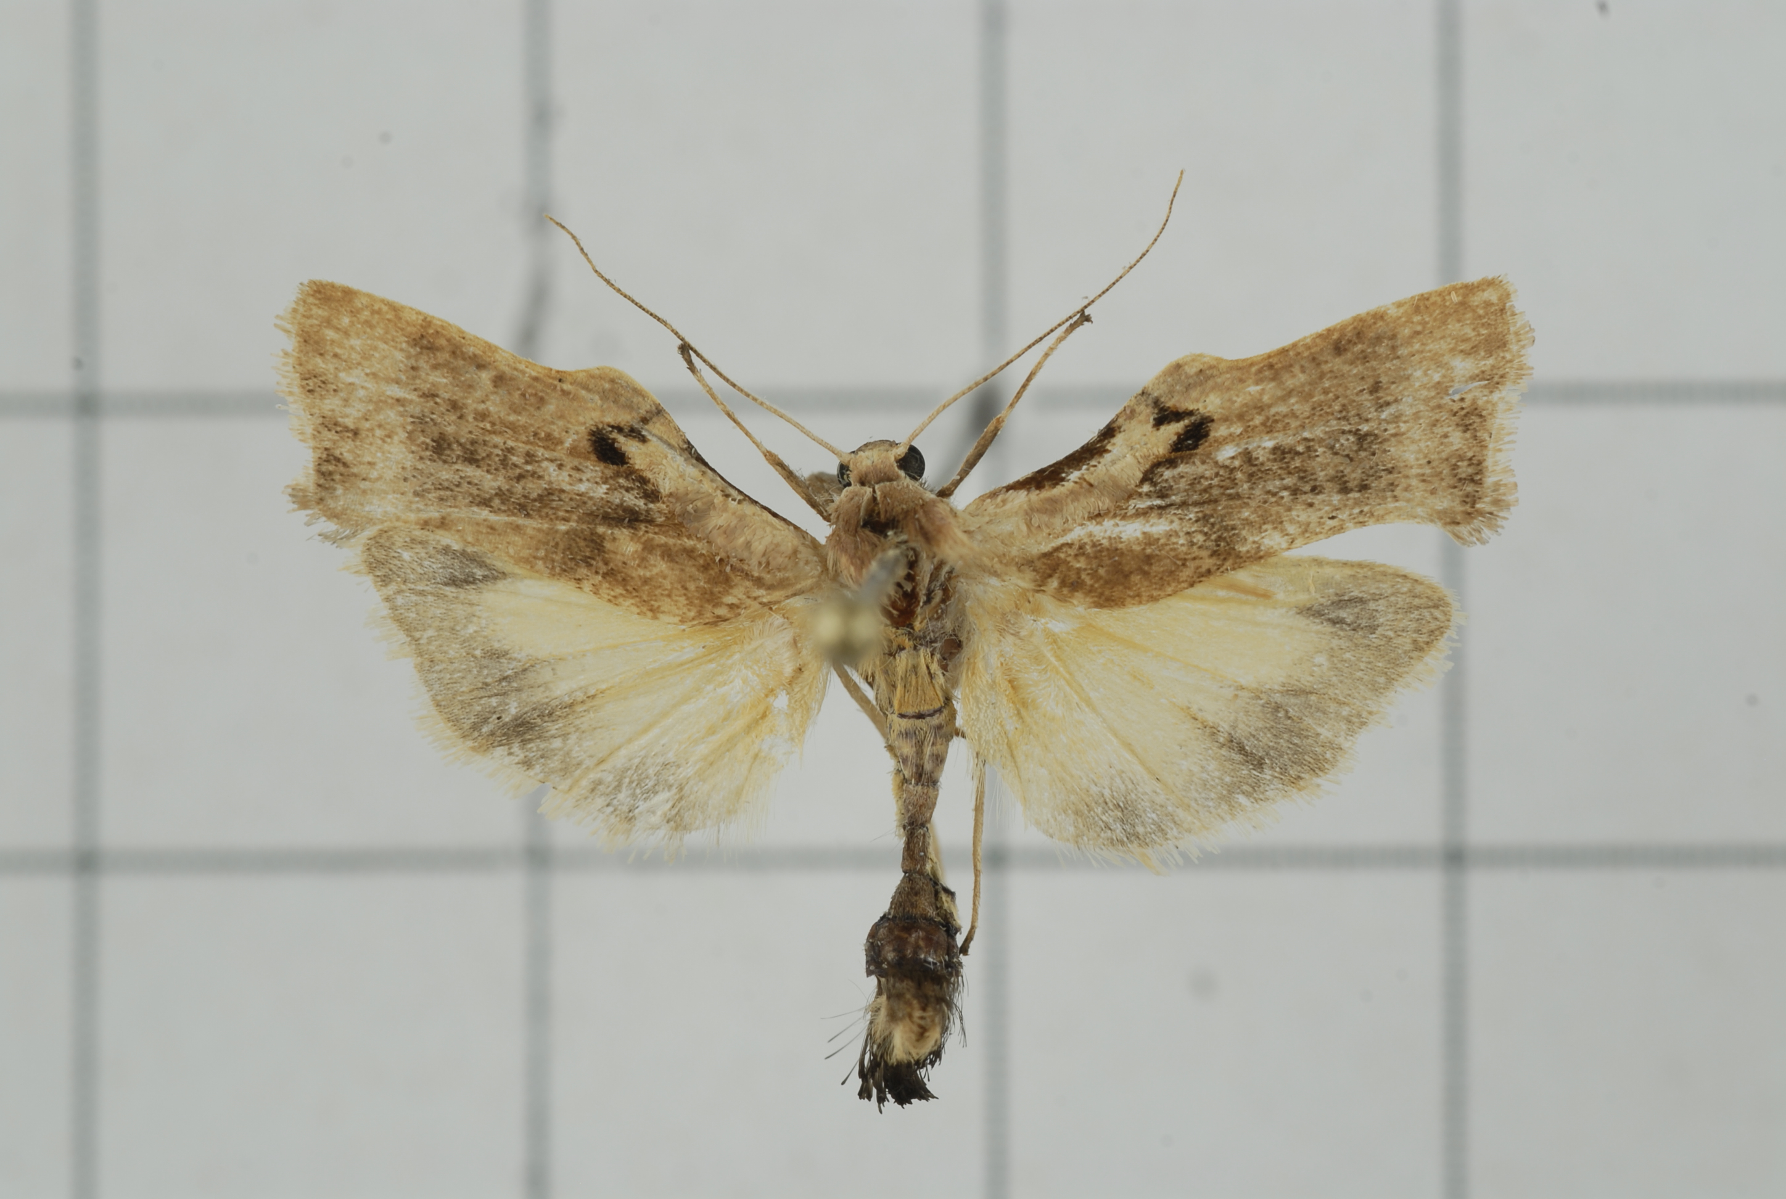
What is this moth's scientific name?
Teulisna tumida
